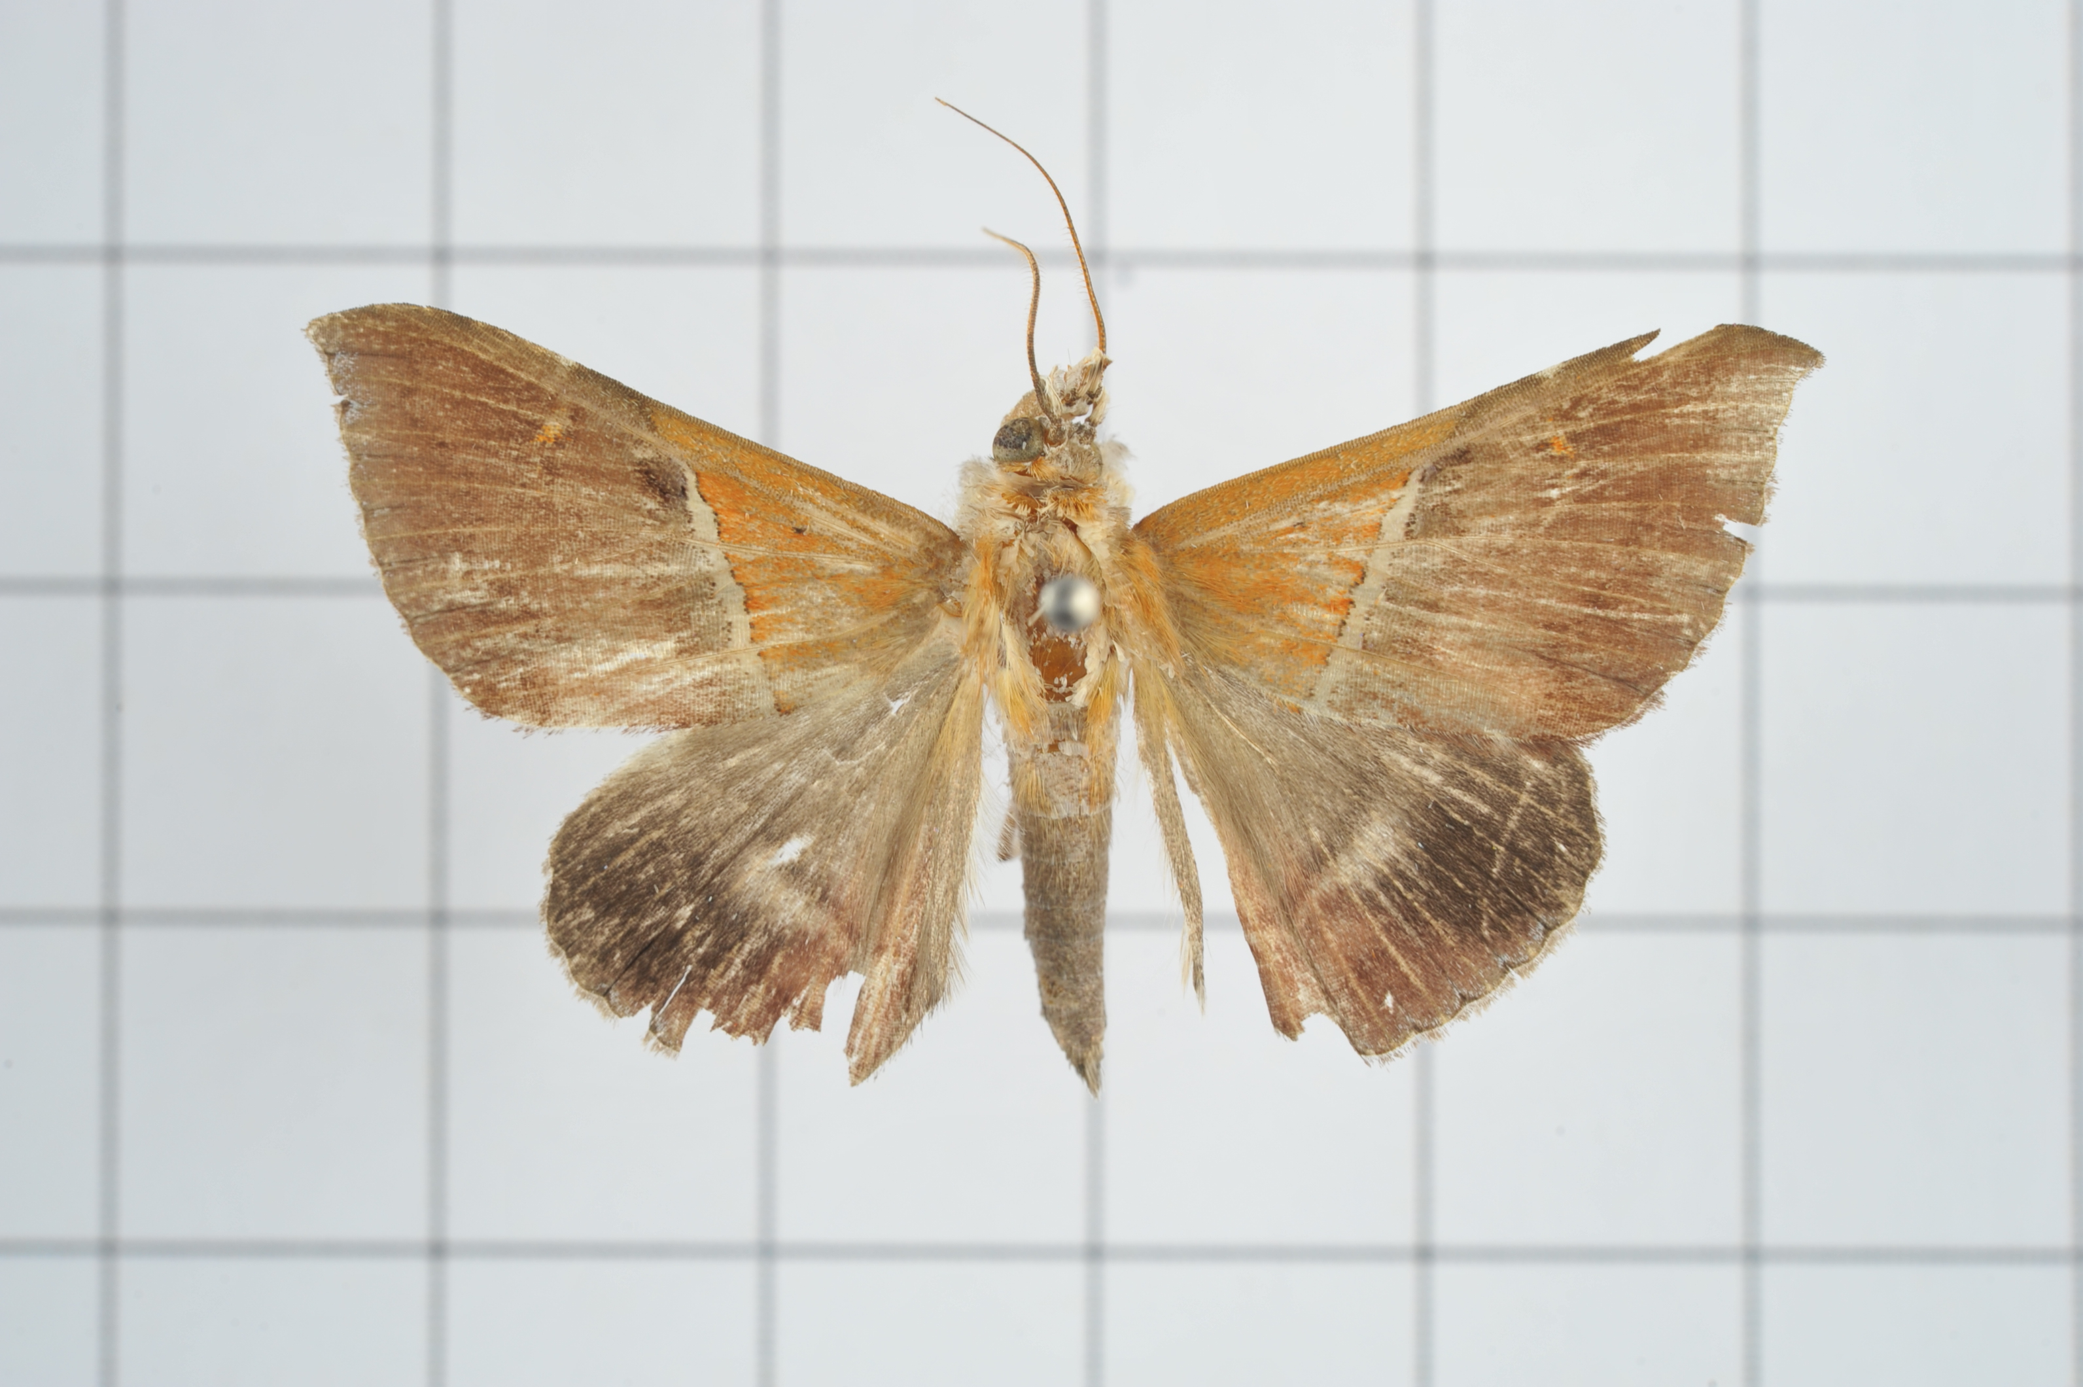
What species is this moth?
Sympis rufibasis
